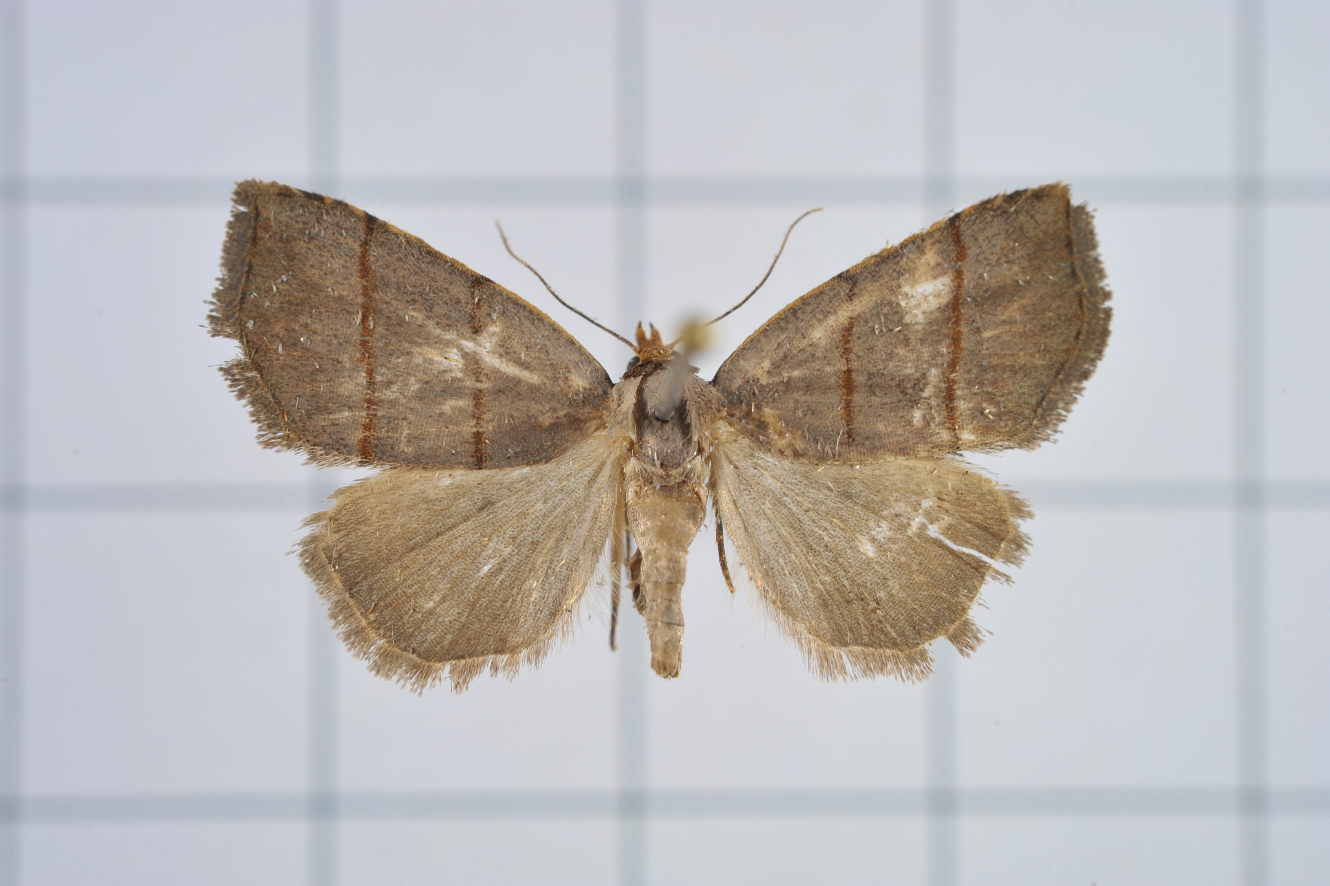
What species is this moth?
Plecoptera siderogramma
